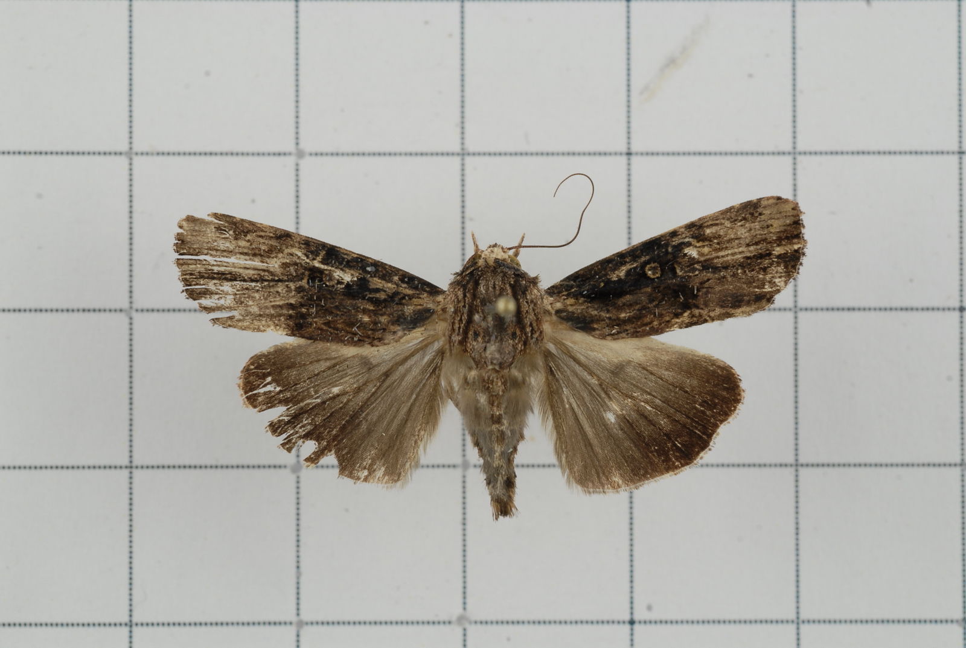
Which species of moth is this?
Magusa interrupta
